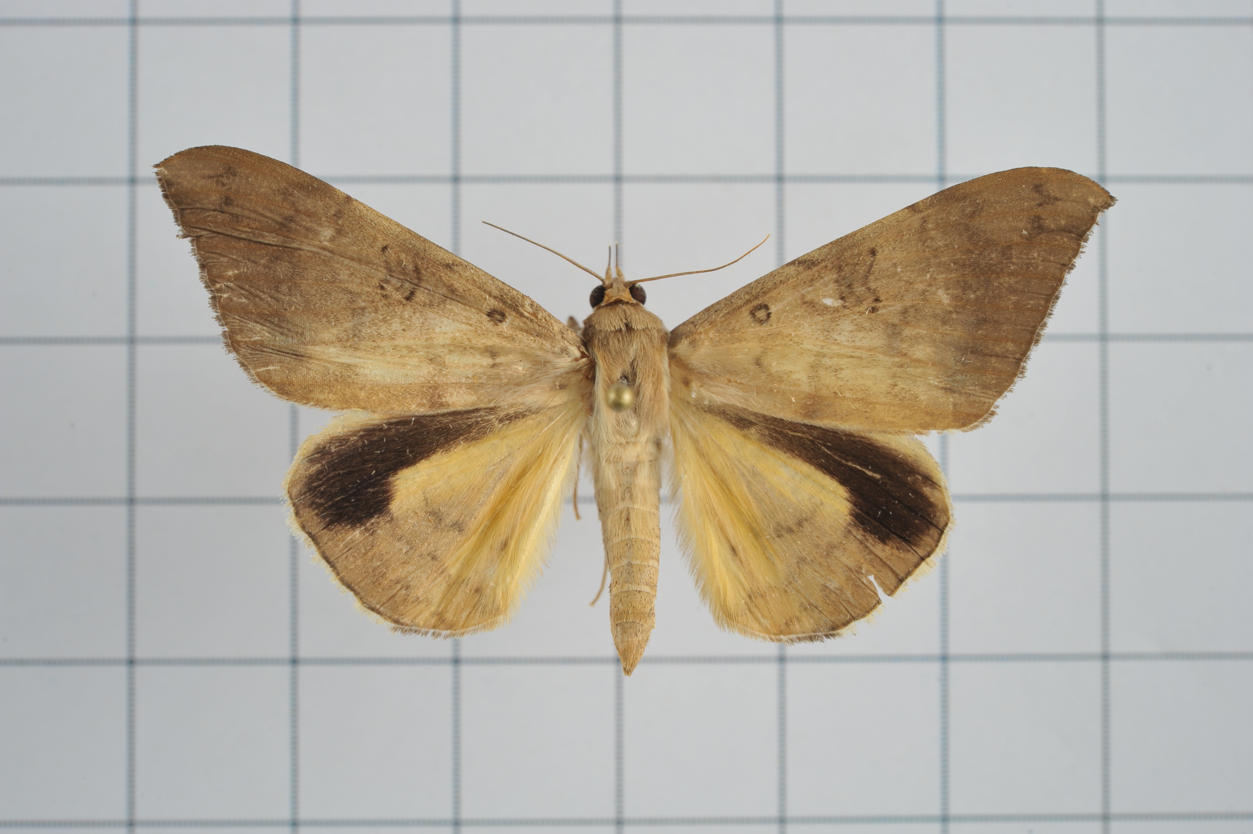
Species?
Oxyodes scrobiculata
